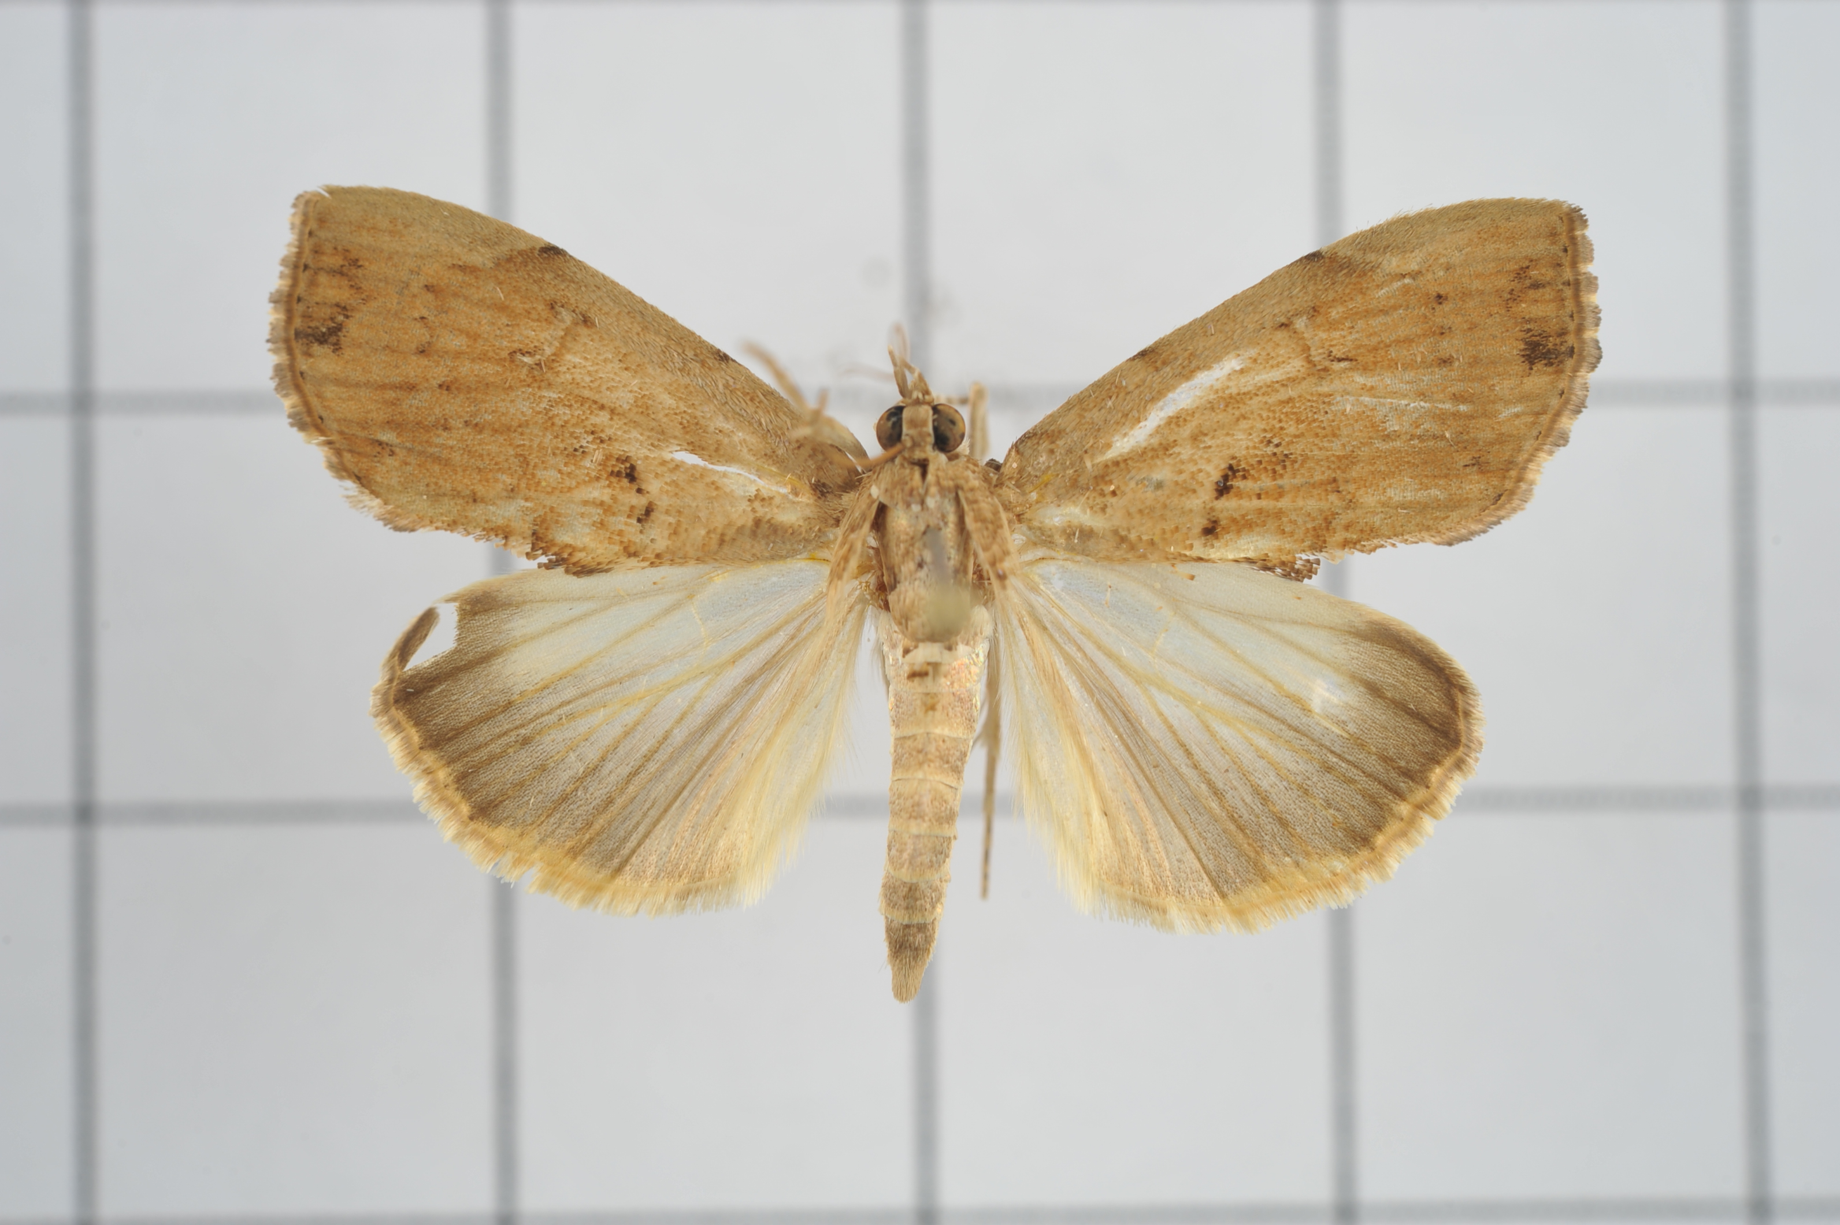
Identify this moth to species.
Crocidolomia subhirsutalis
